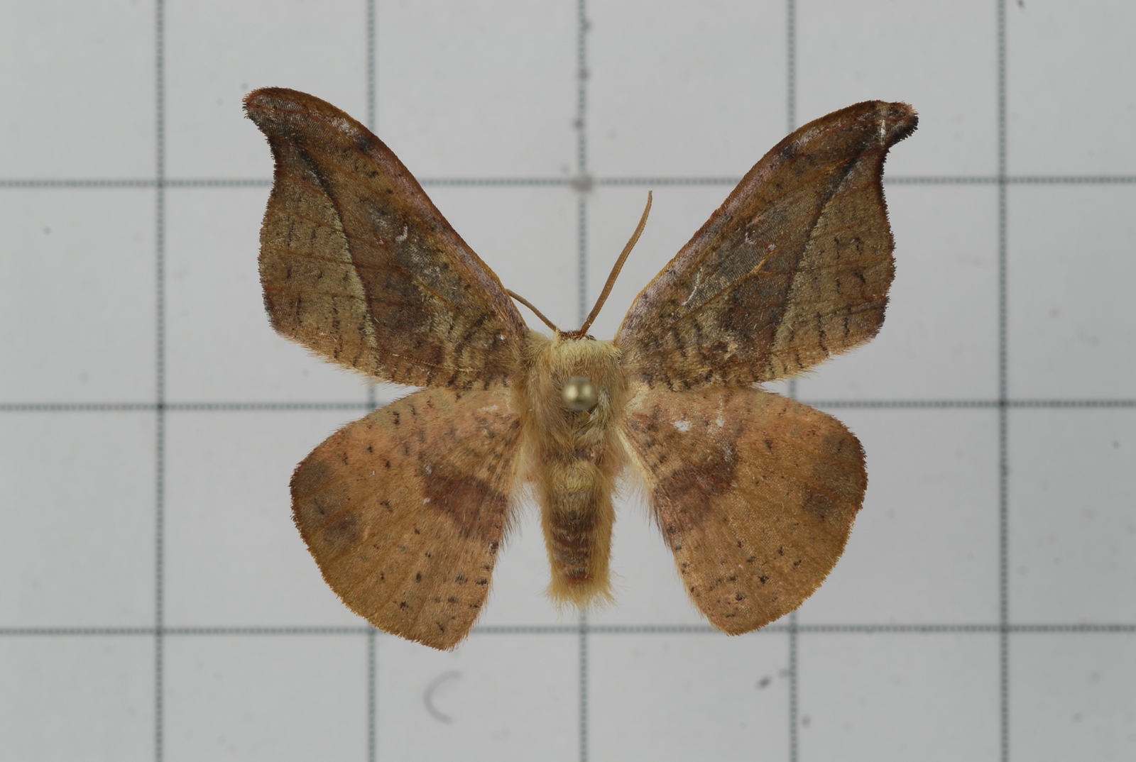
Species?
Oreta brunnea
